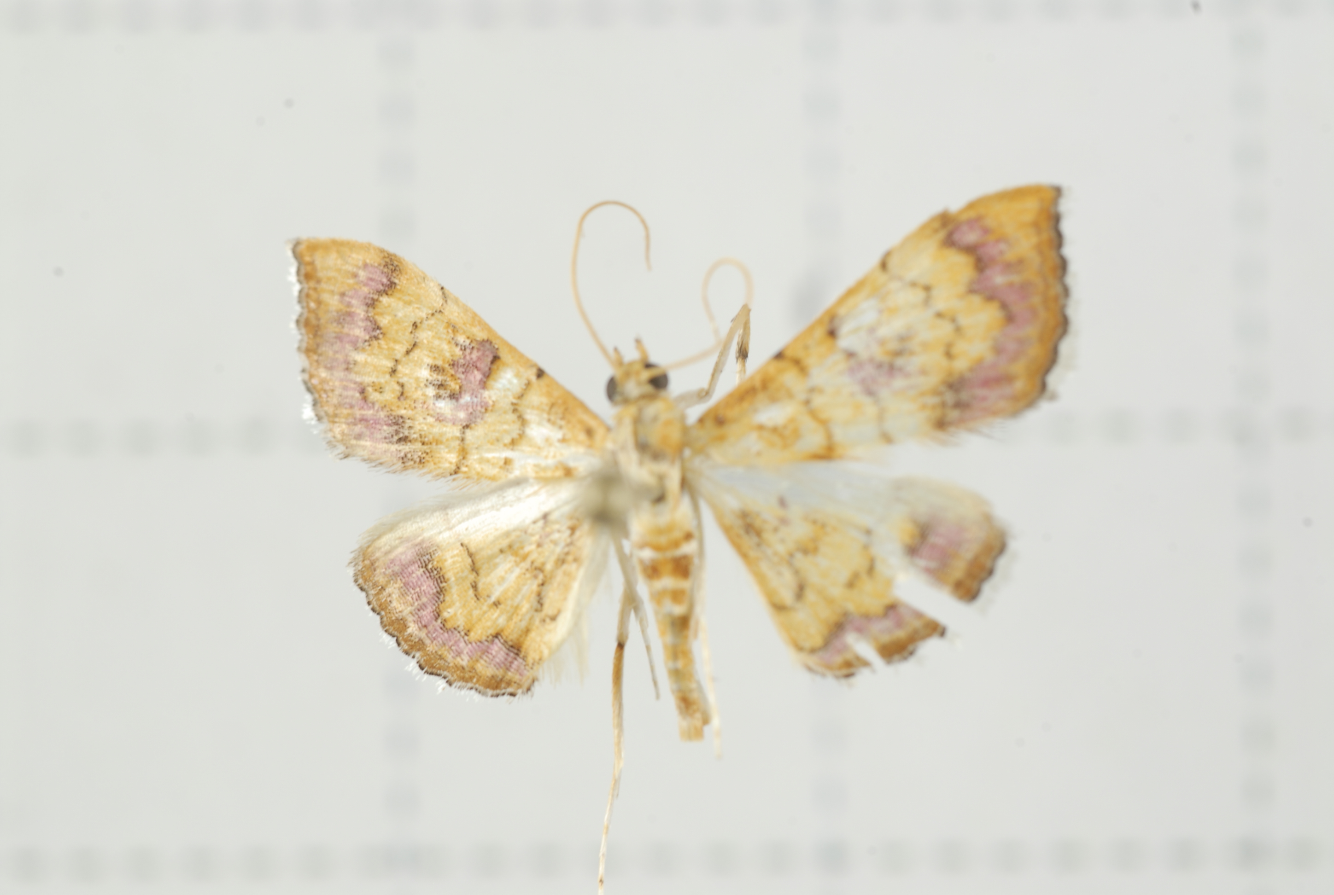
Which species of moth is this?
Isocentris filalis
